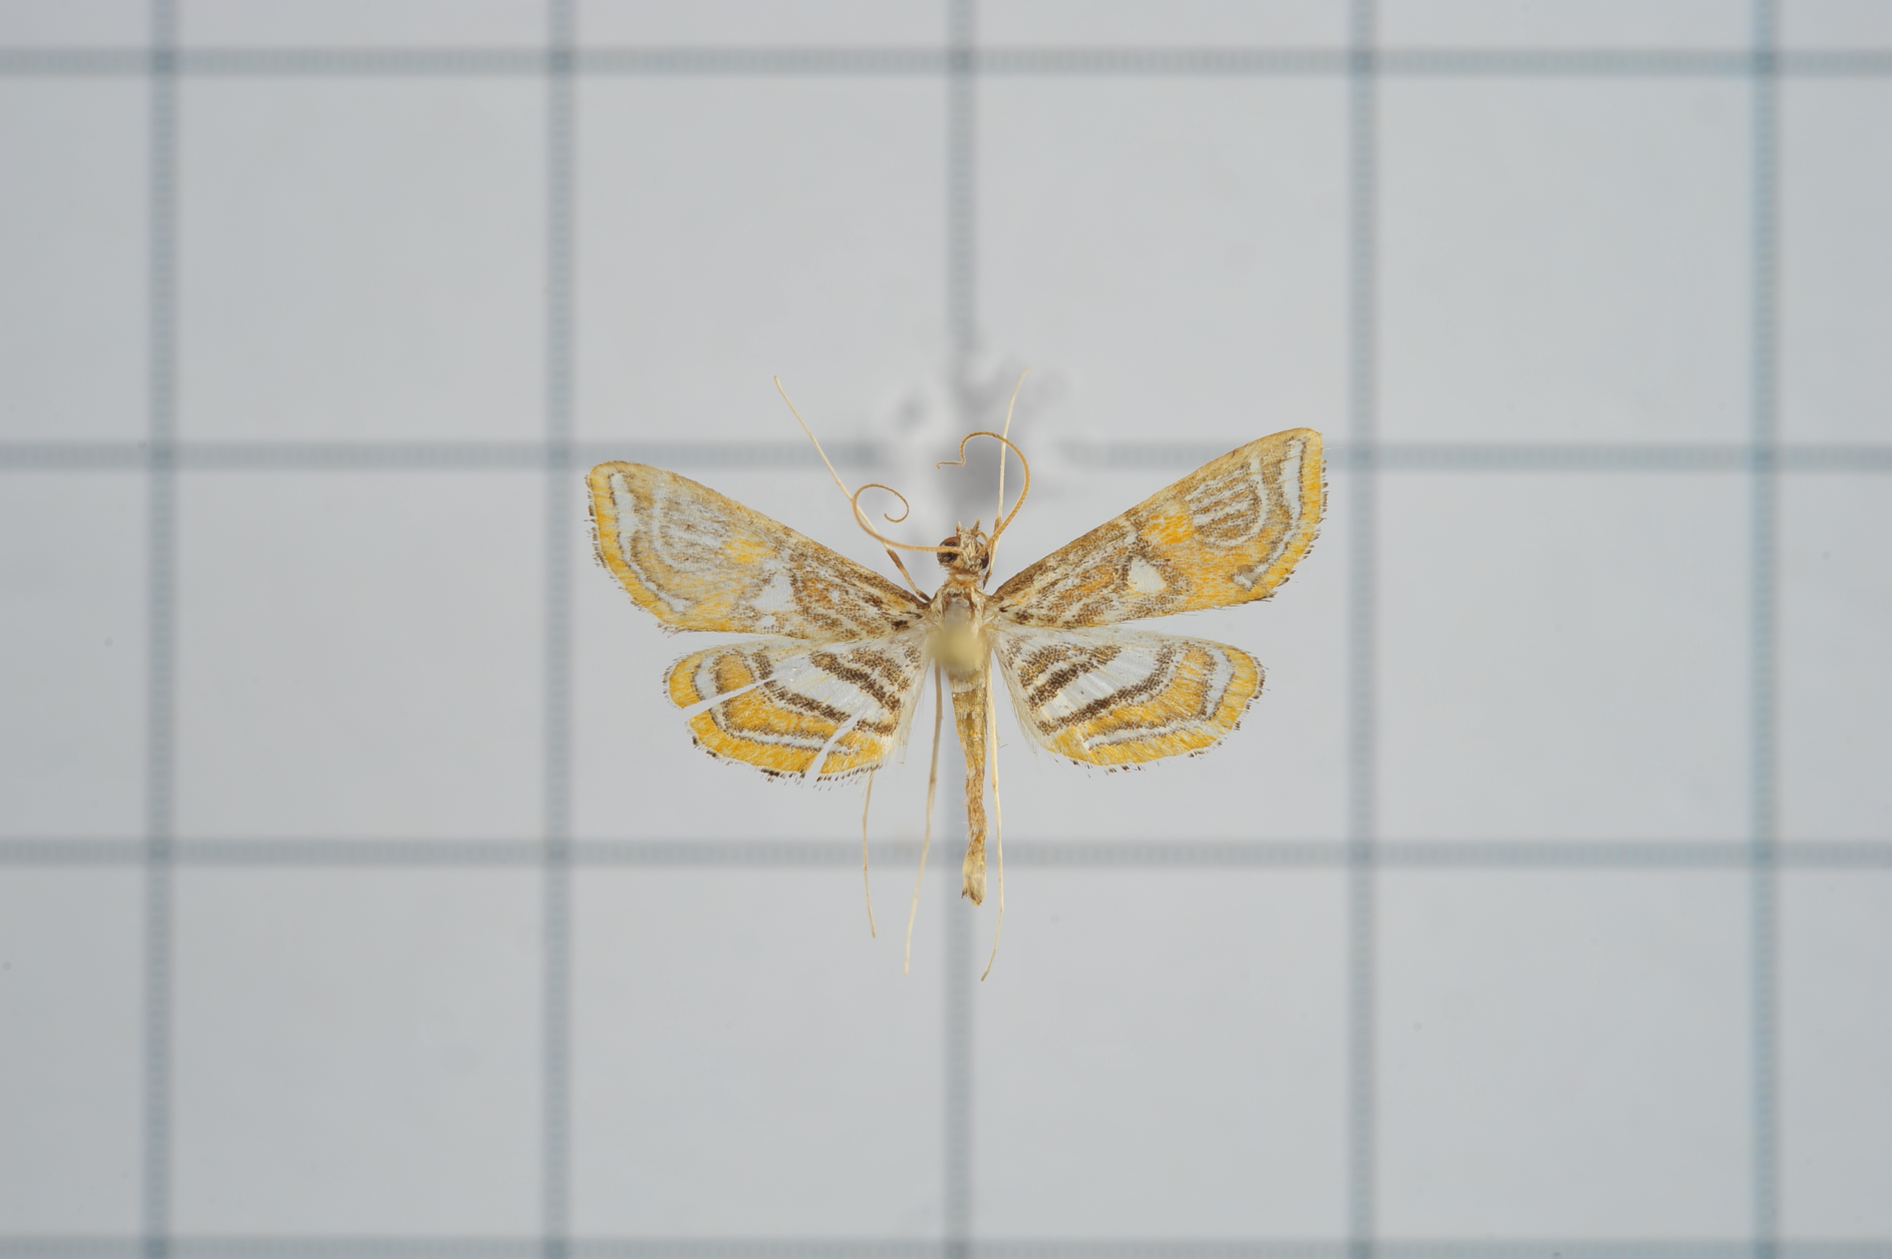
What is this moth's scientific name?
Paracymoriza cataclystalis
